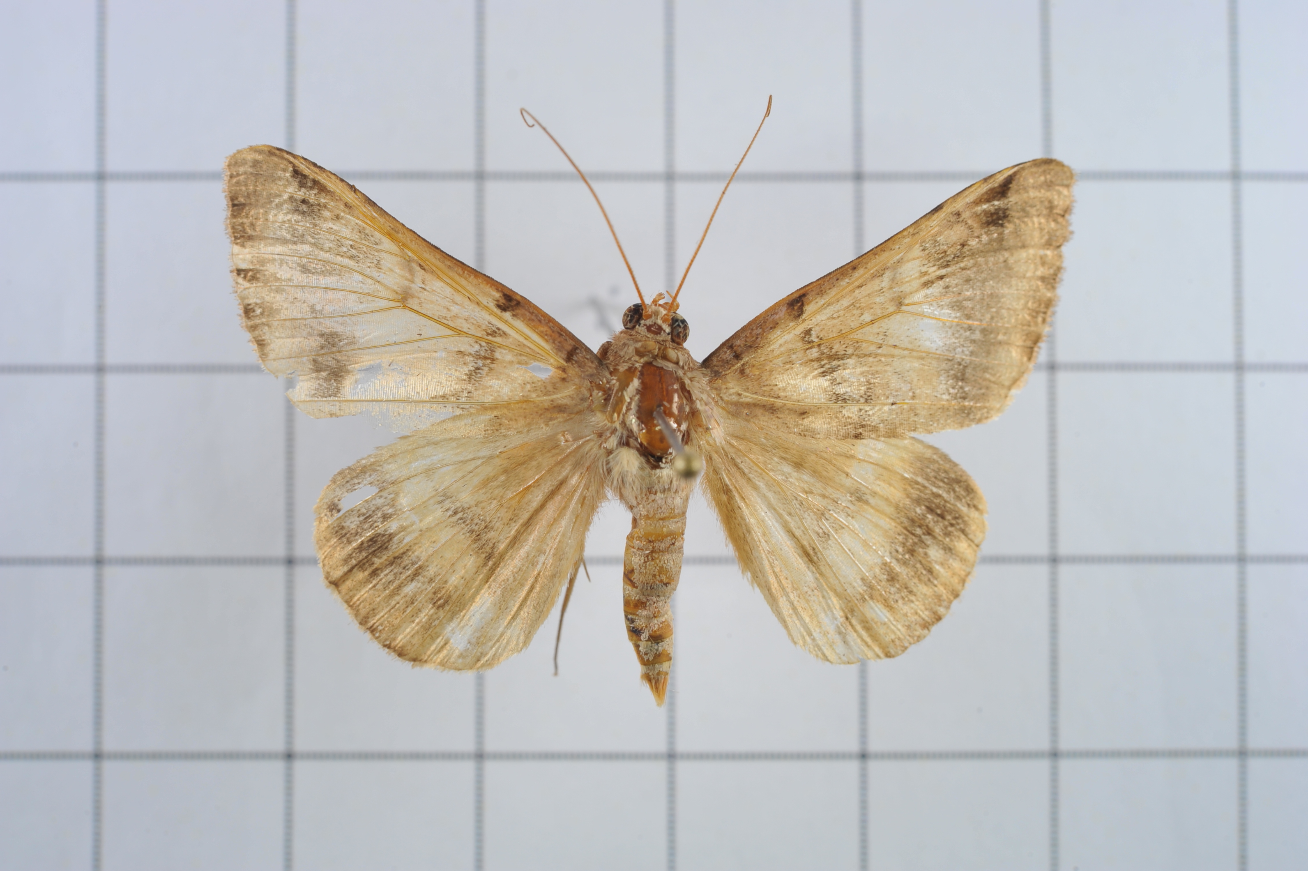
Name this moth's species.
Mocis undata
